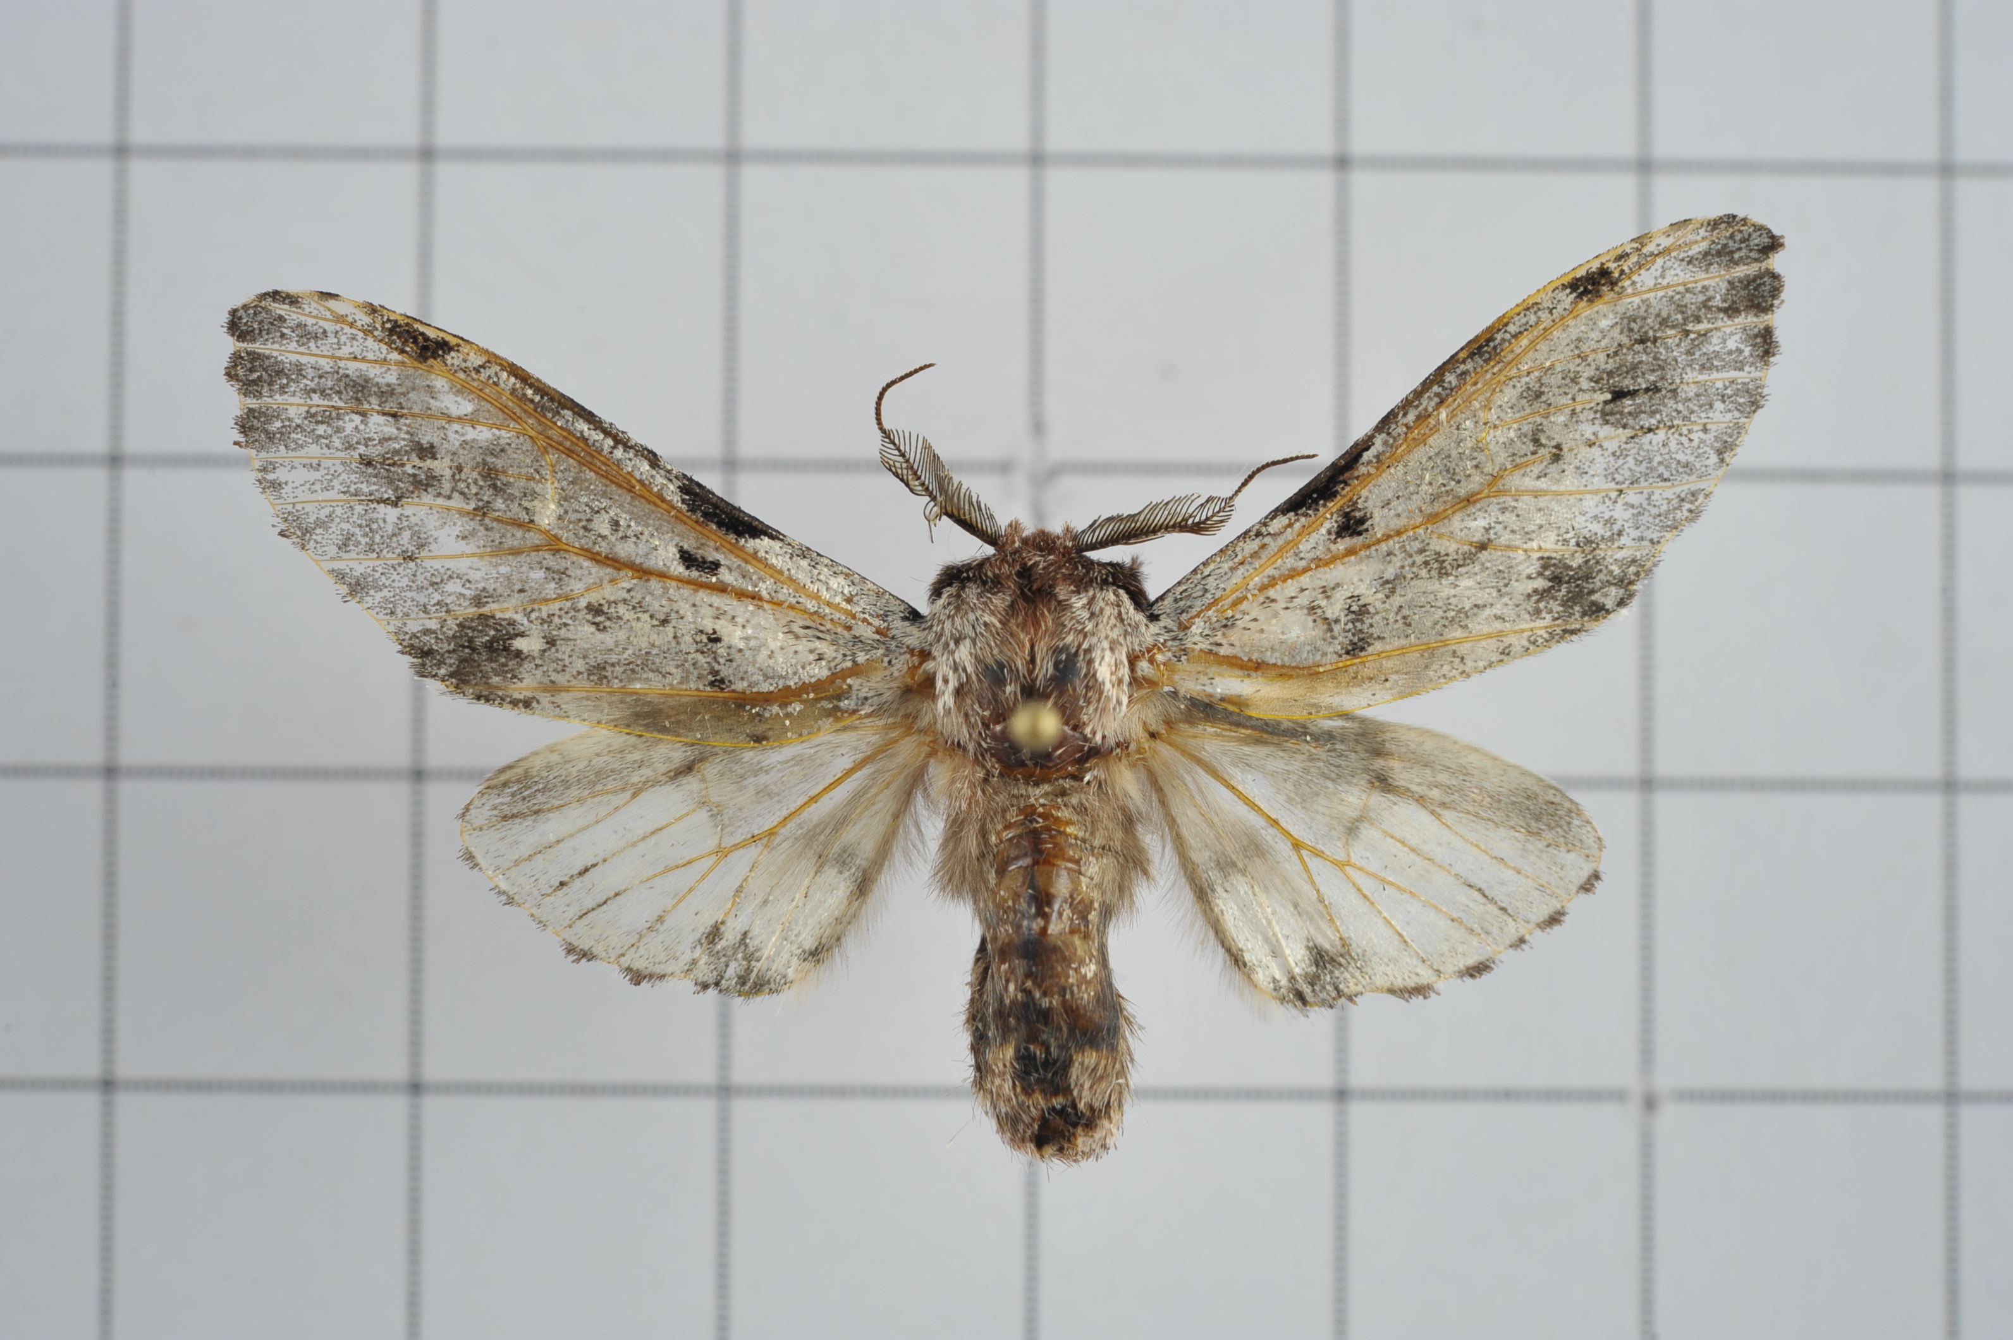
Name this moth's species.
Harpyia microsticta baibarana
